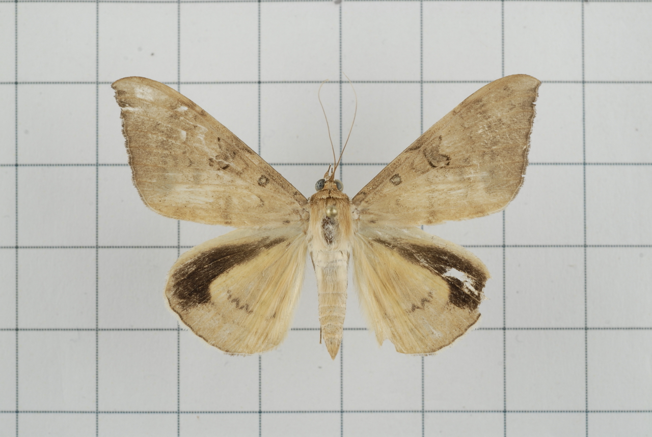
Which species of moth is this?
Oxyodes scrobiculata
